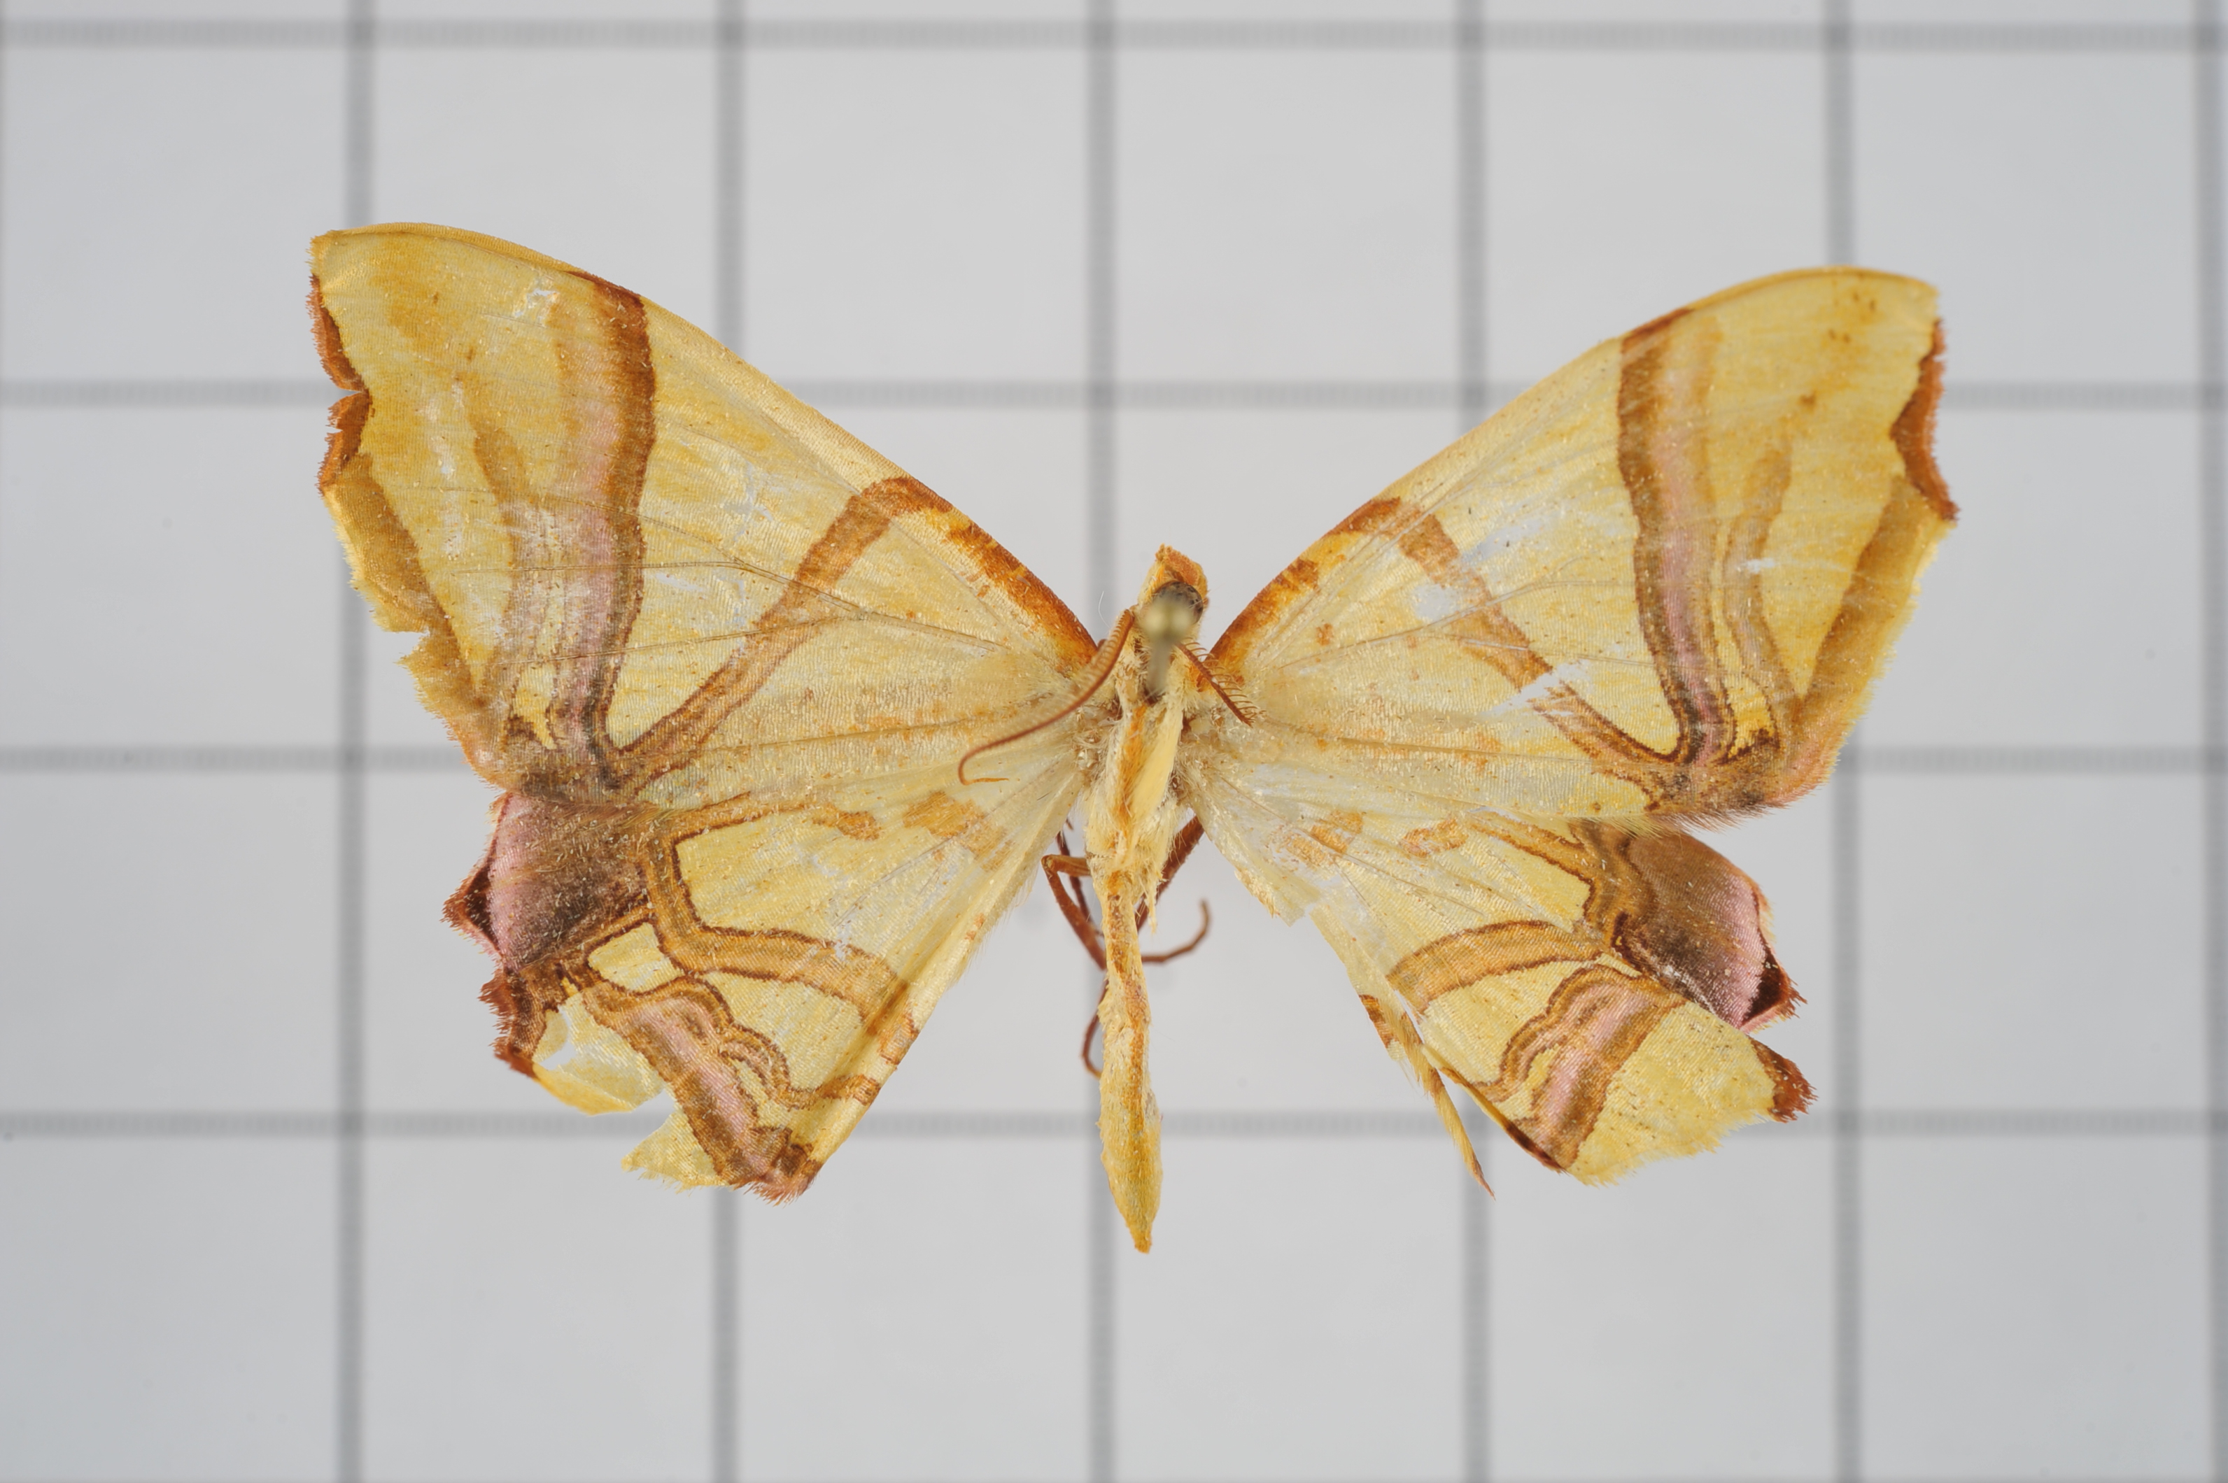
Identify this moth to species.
Trotocraspeda divaricata
